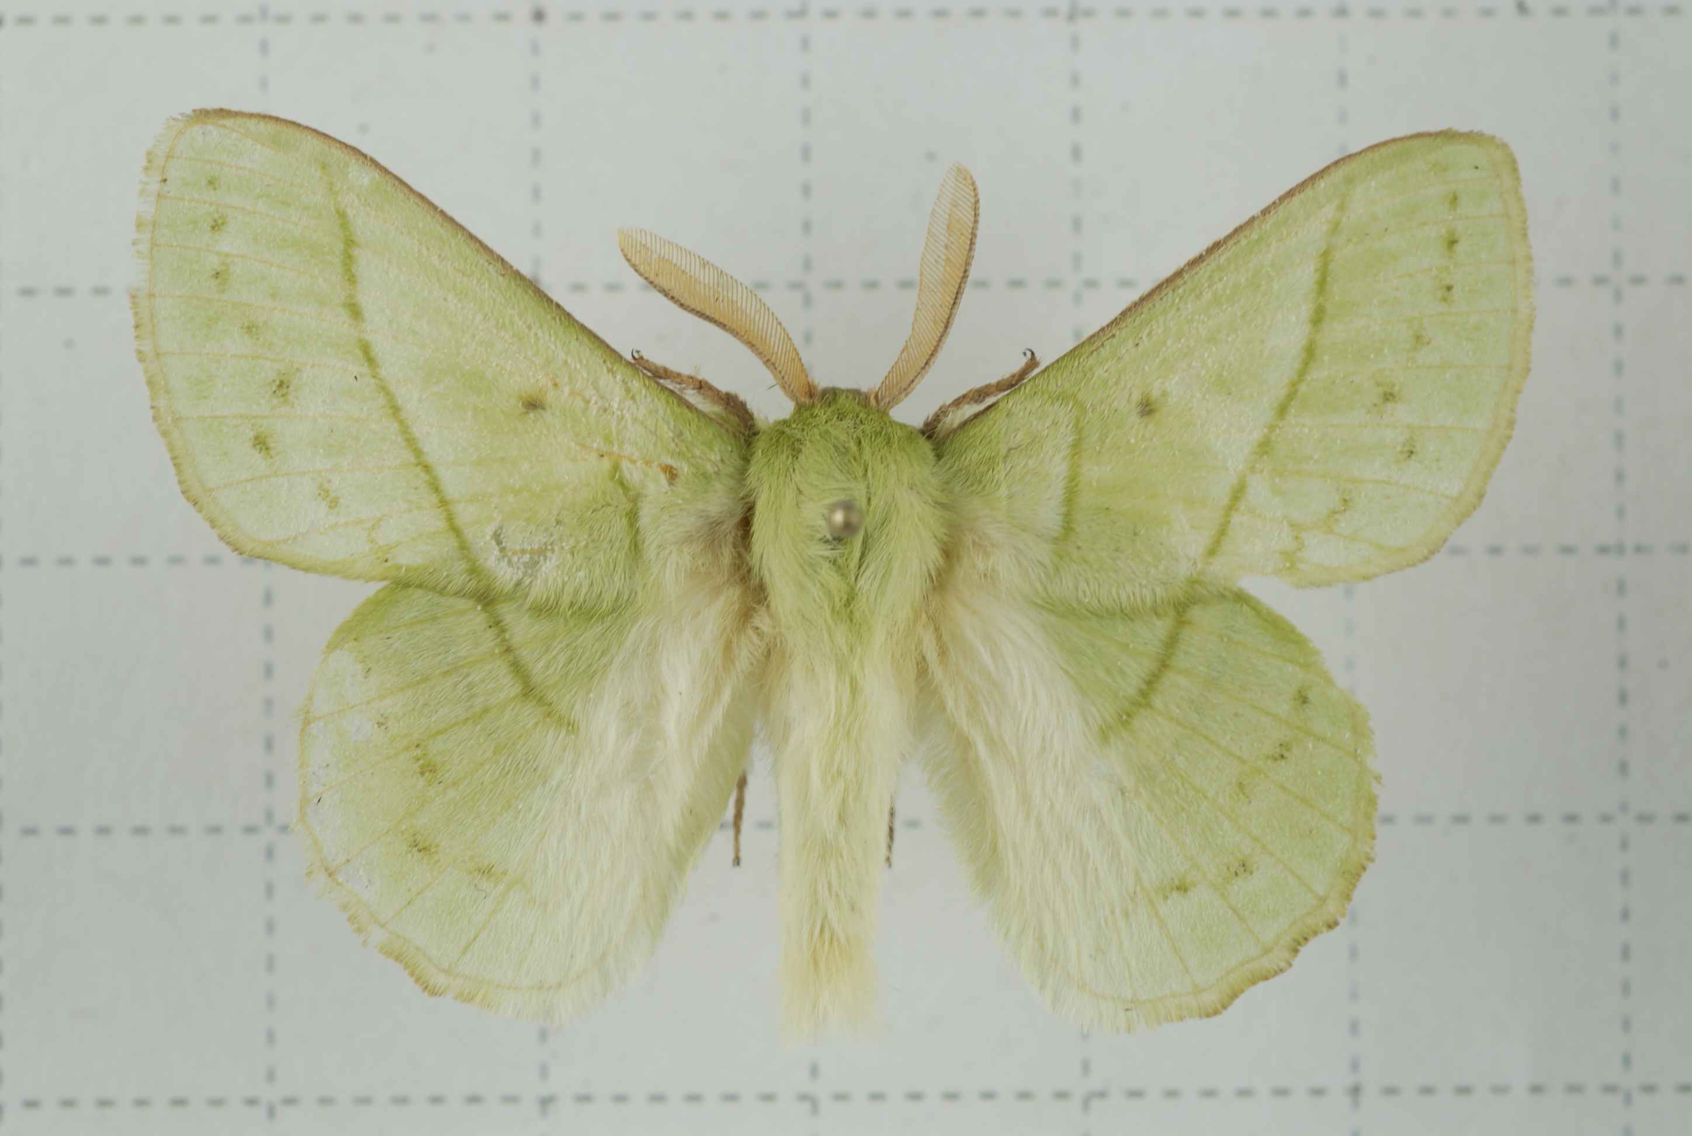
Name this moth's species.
Trabala vishnou guttata
